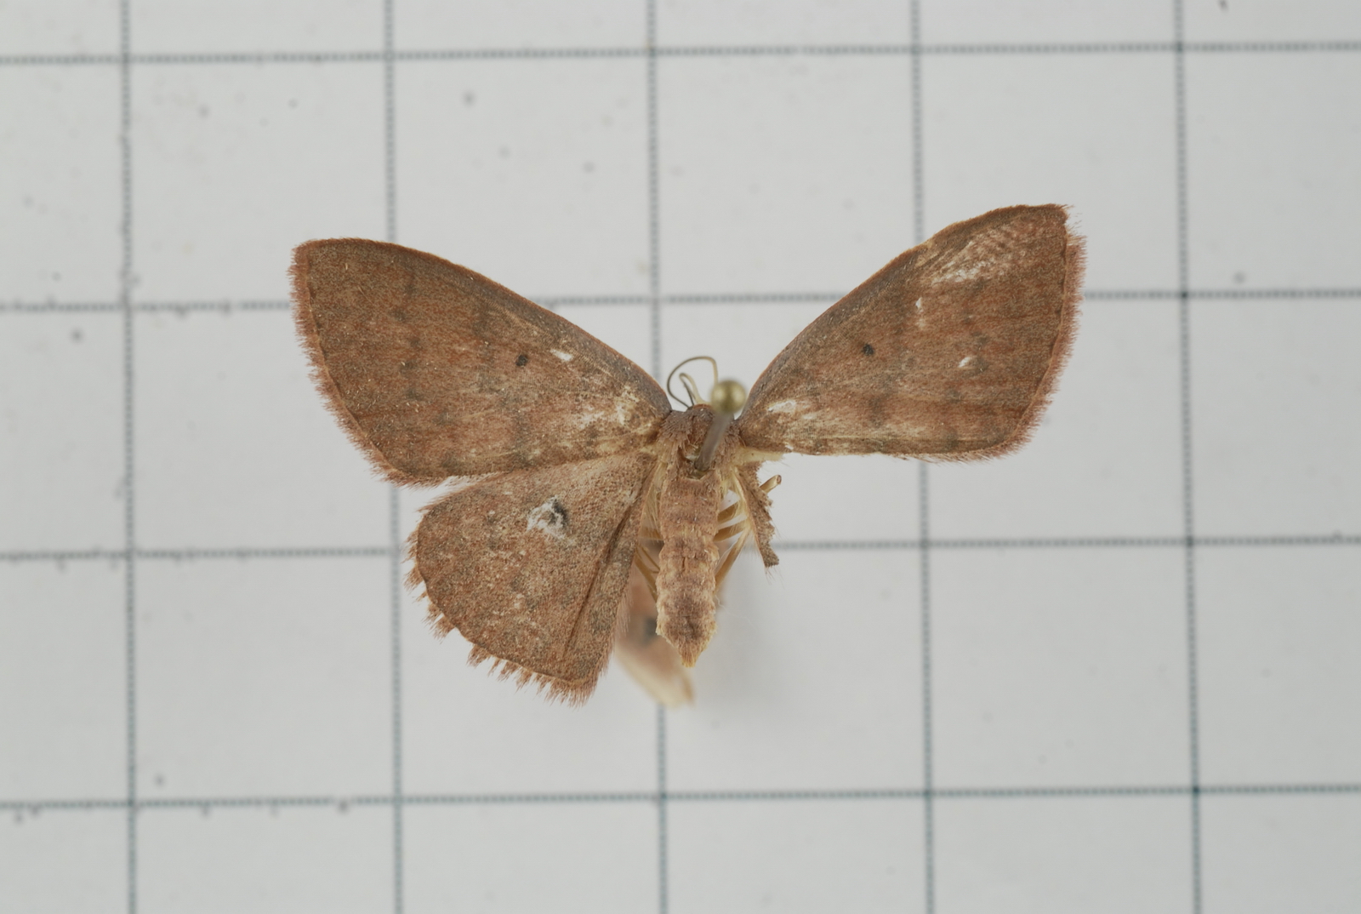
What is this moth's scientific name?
Organopoda carnearia carnearia
